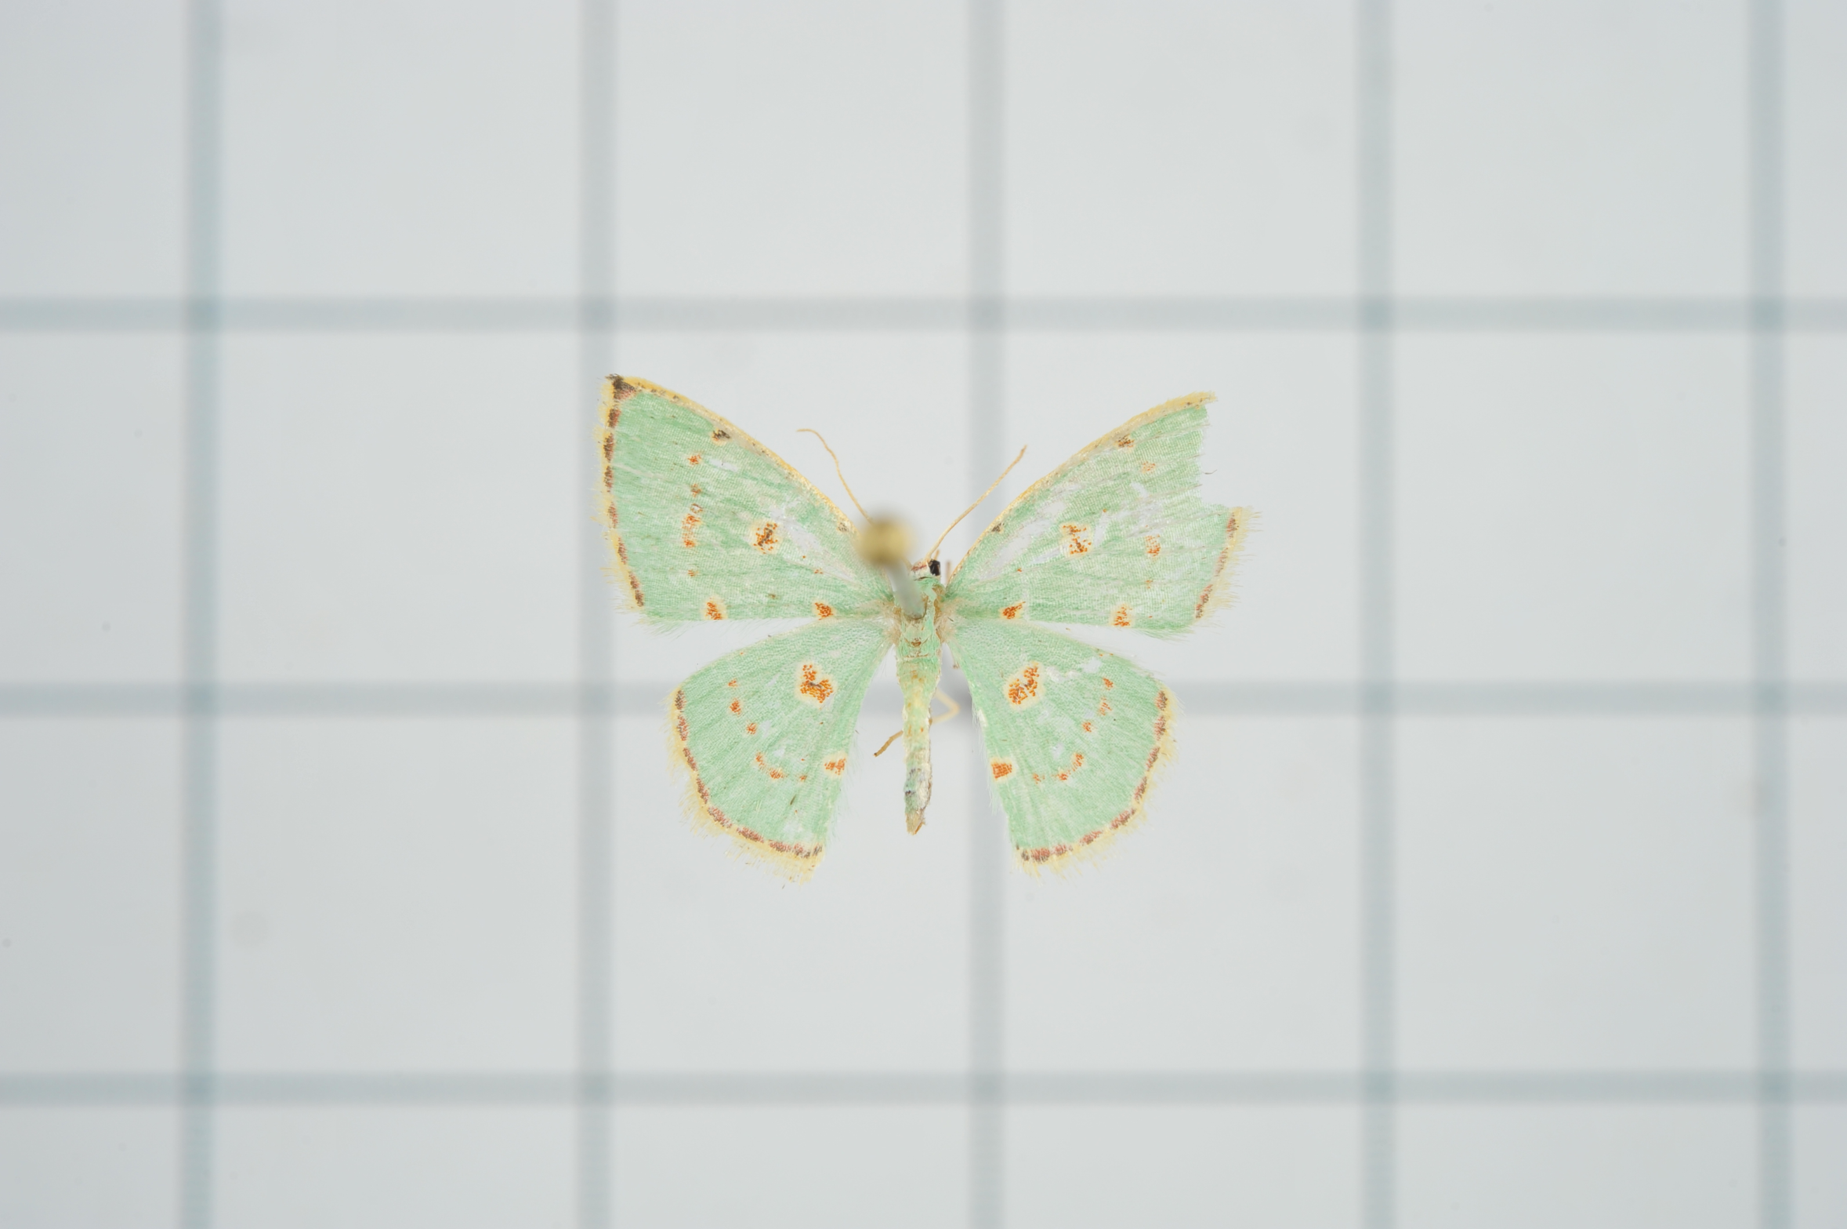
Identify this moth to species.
Comostola laesaria
